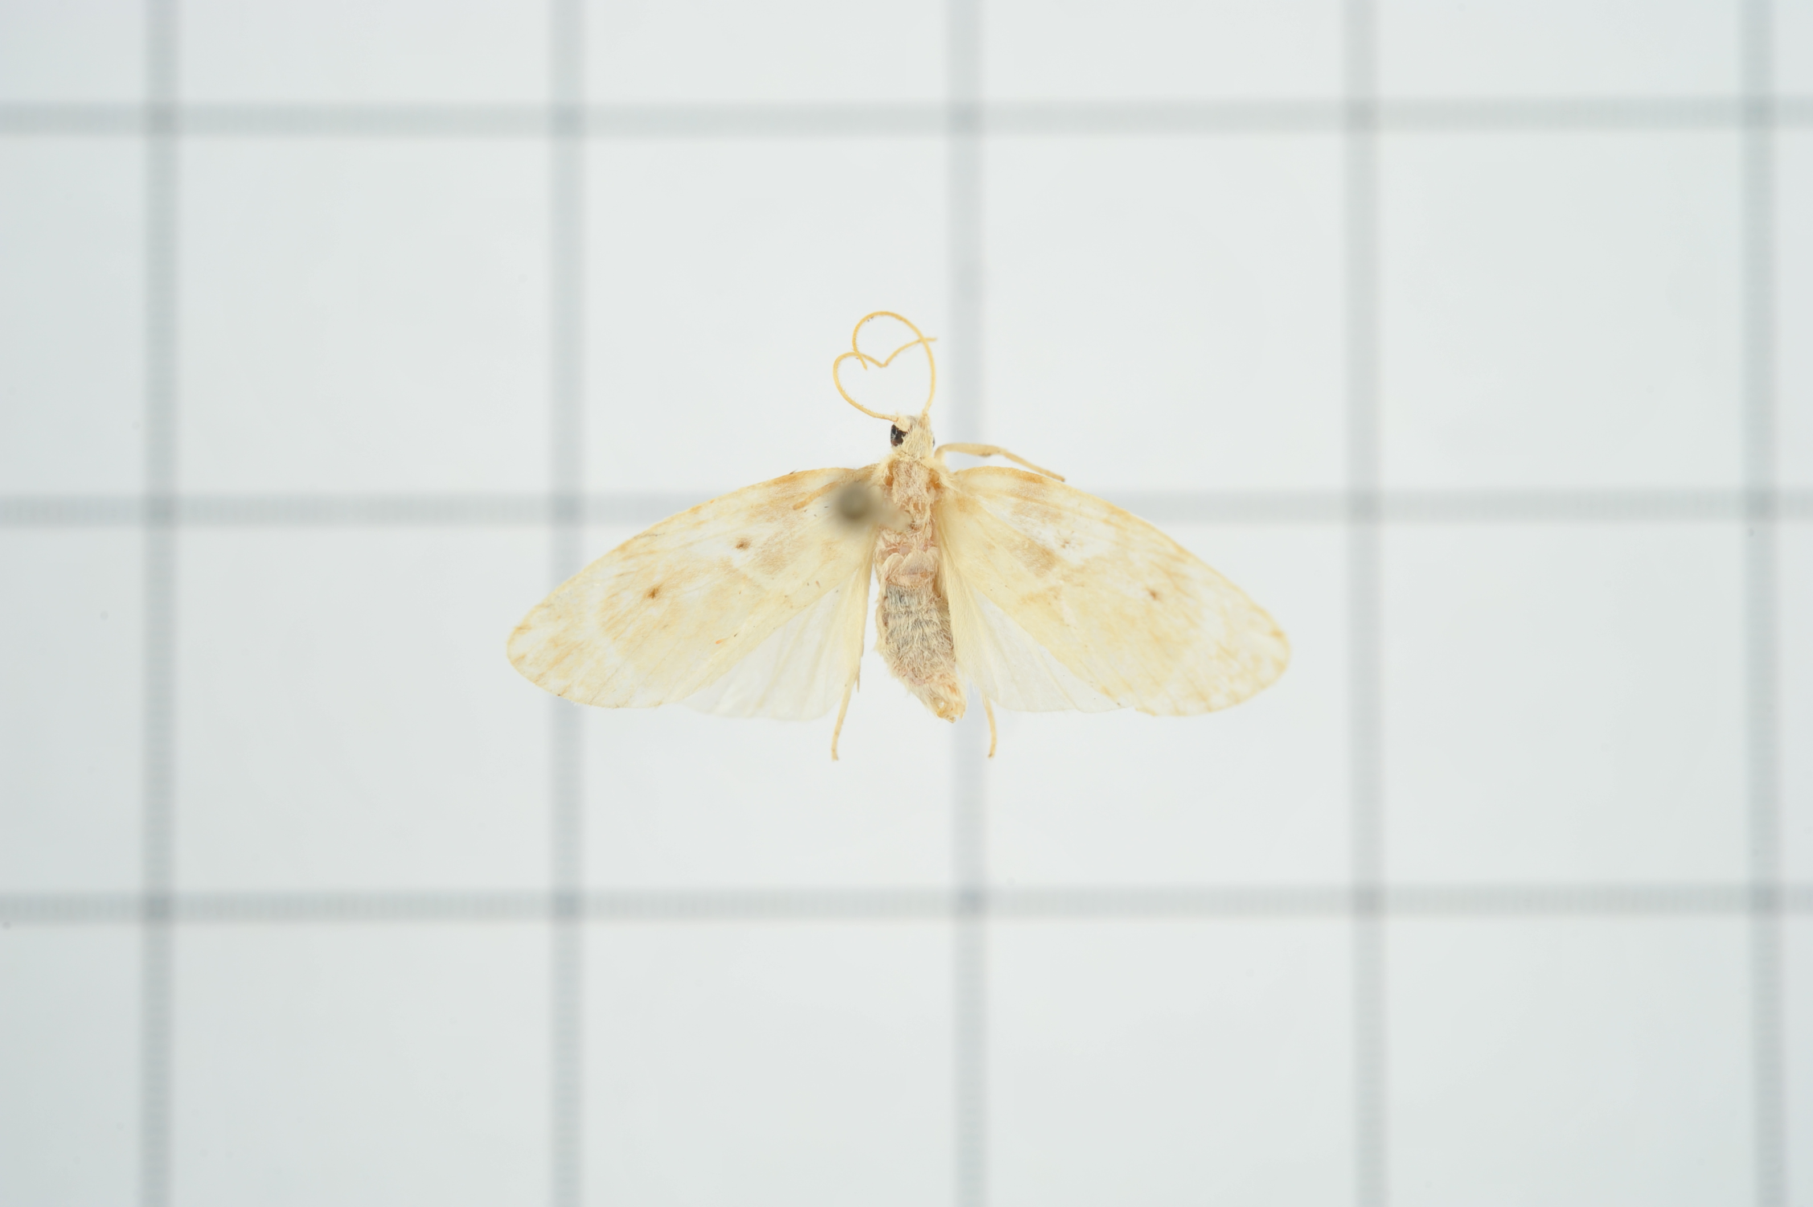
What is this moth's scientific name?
Schistophleps bipuncta
